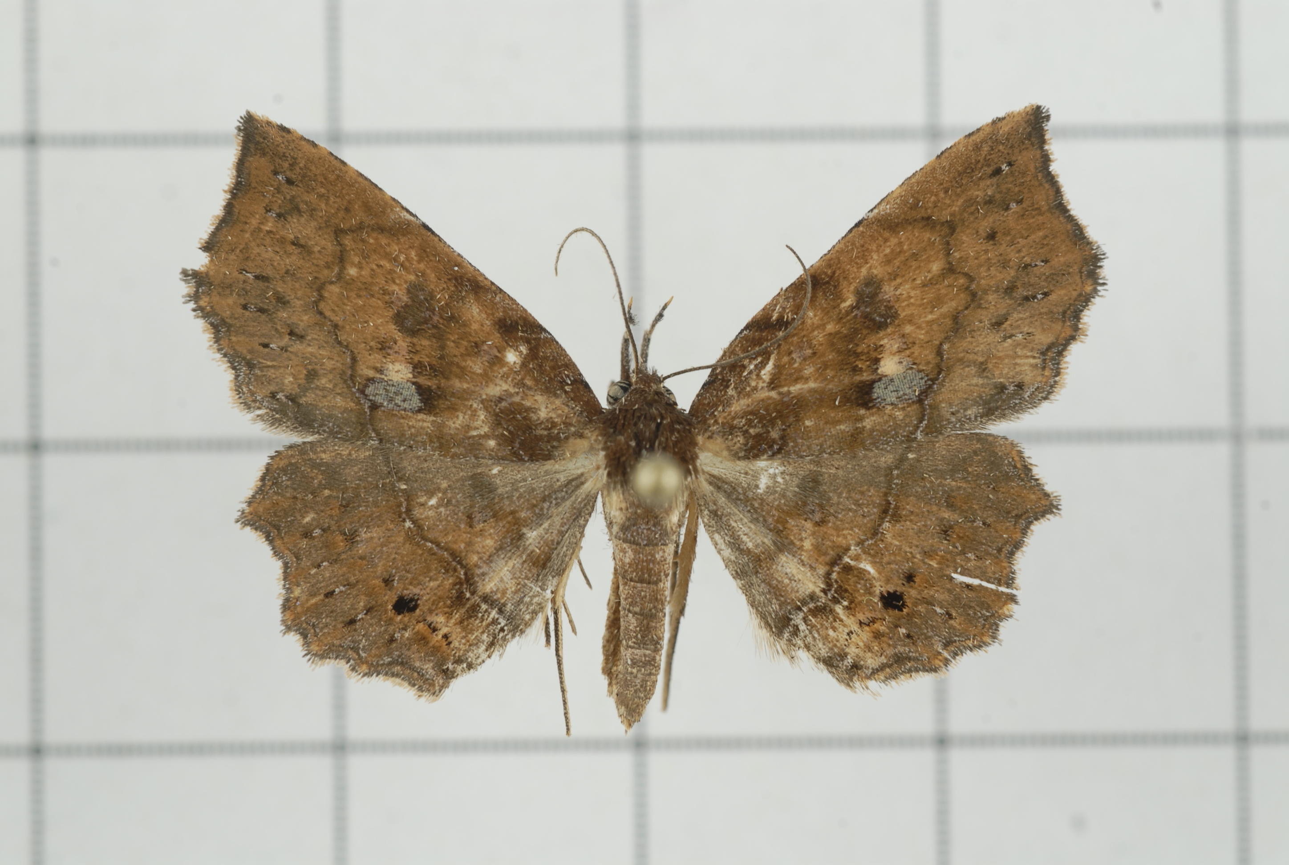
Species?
Eutrogia morosa
